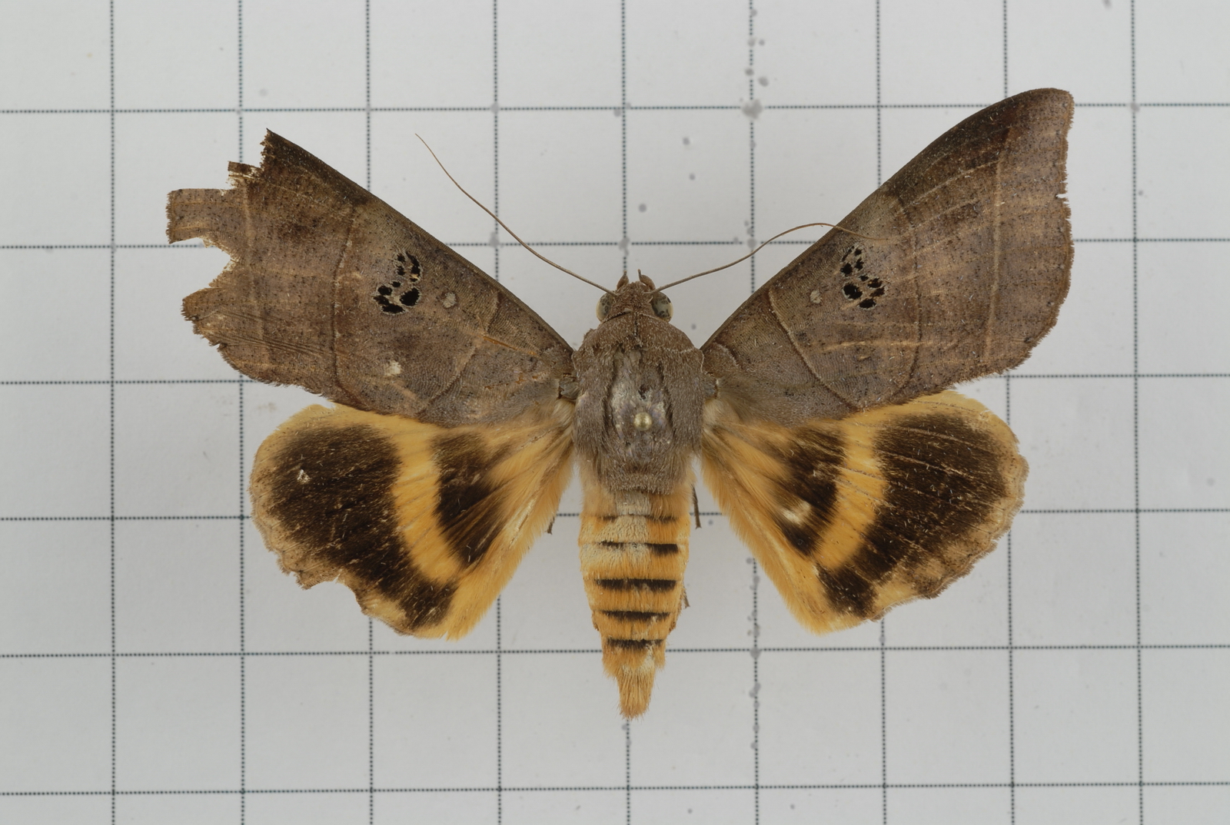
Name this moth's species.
Thyas coronata
